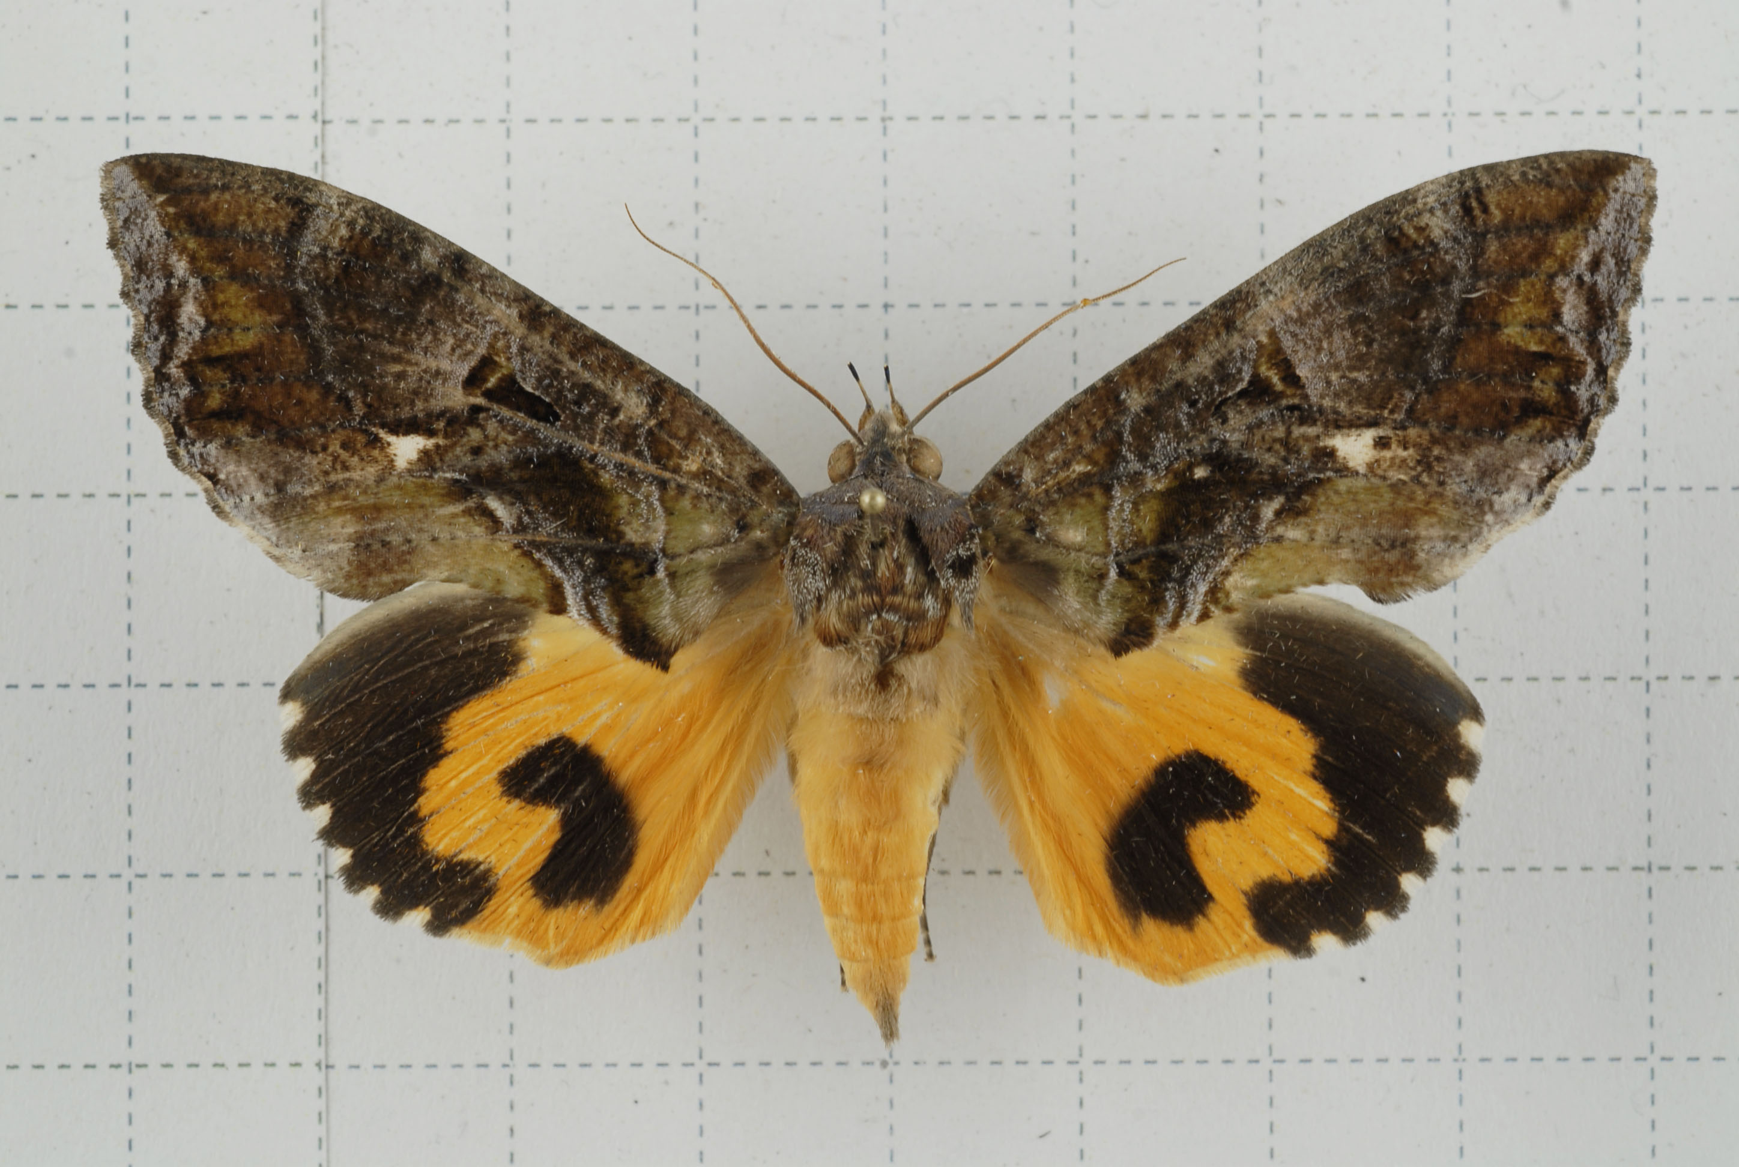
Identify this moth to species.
Eudocima phalonia
